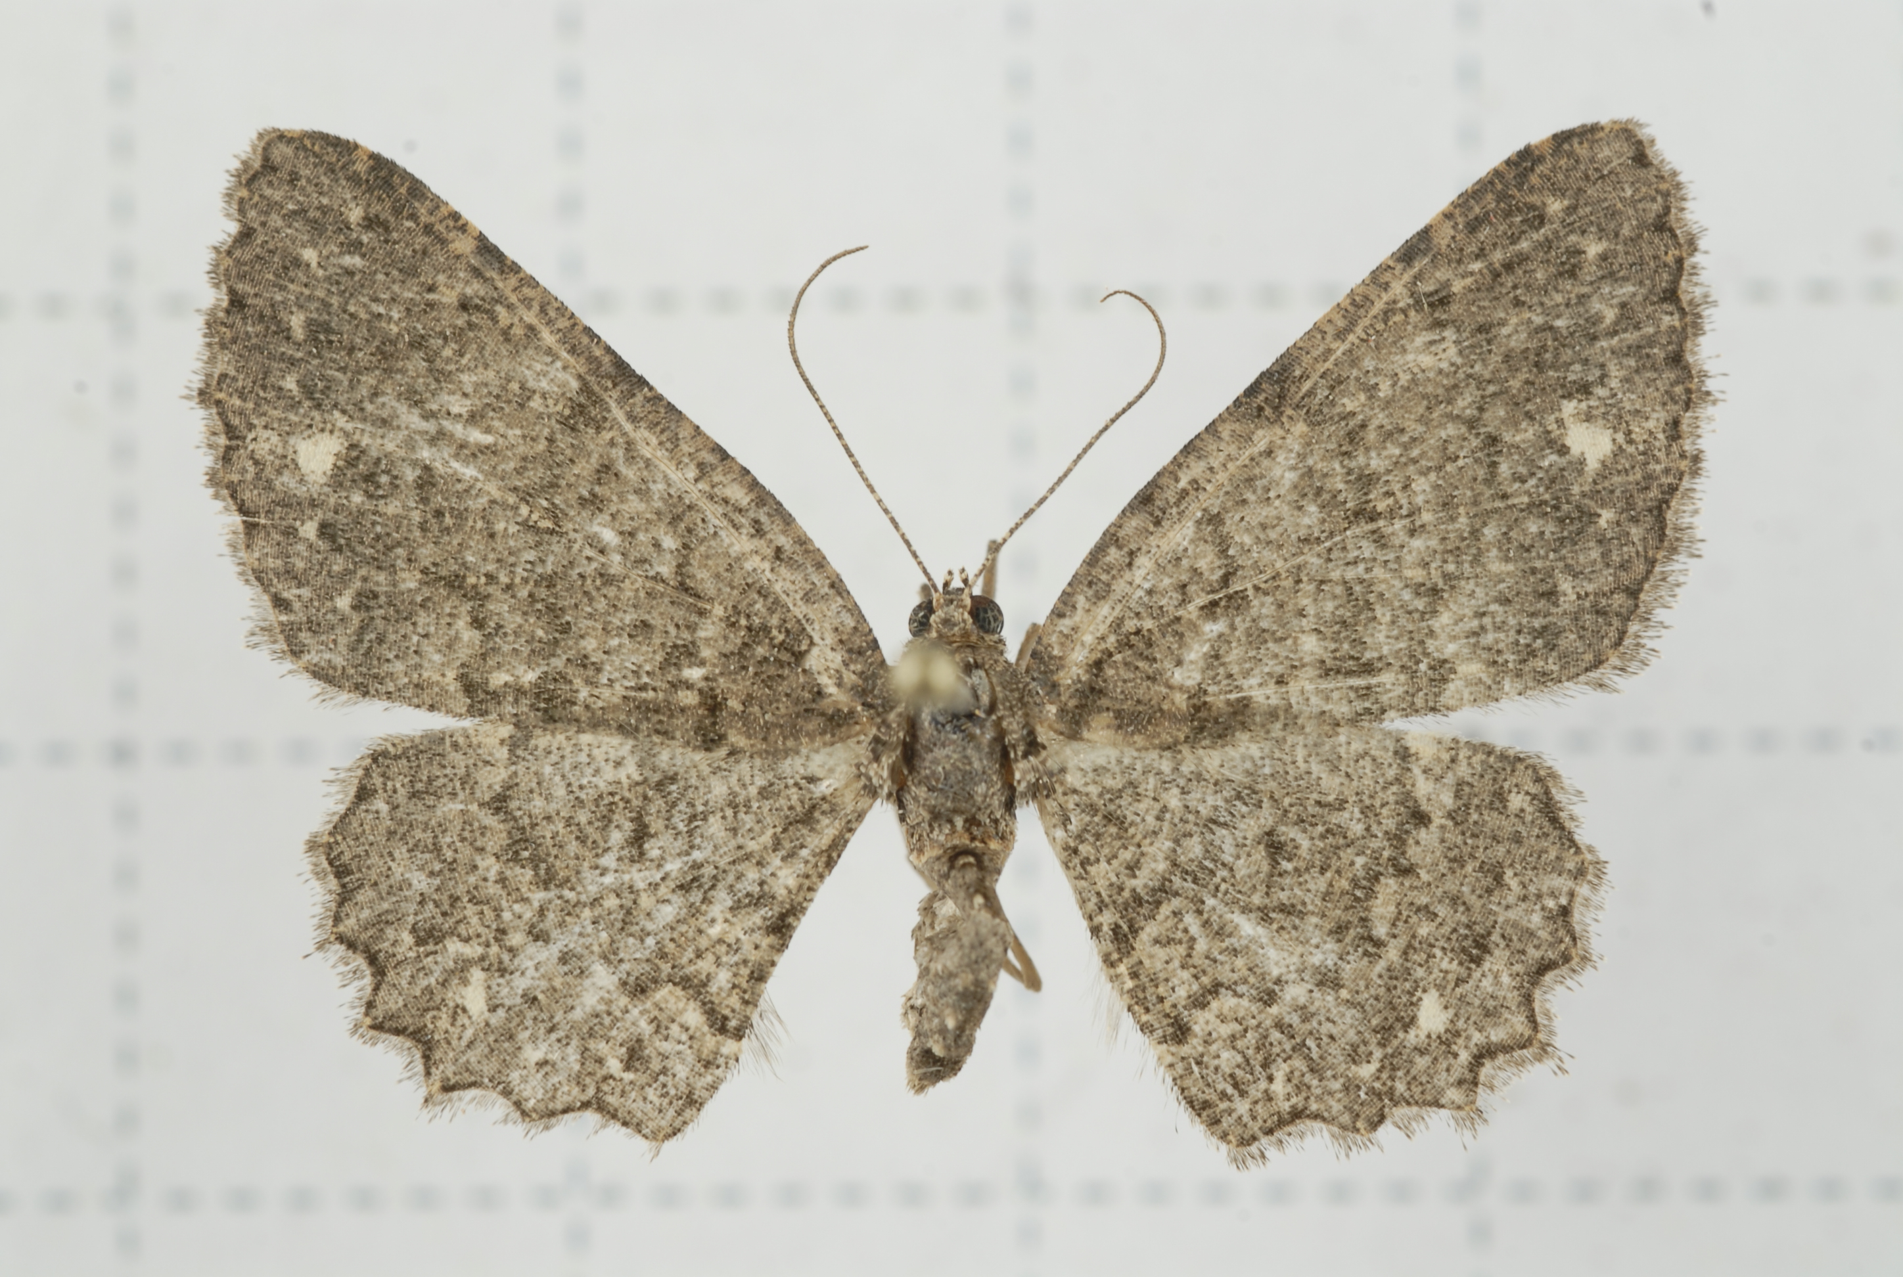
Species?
Abaciscus alishanensis
